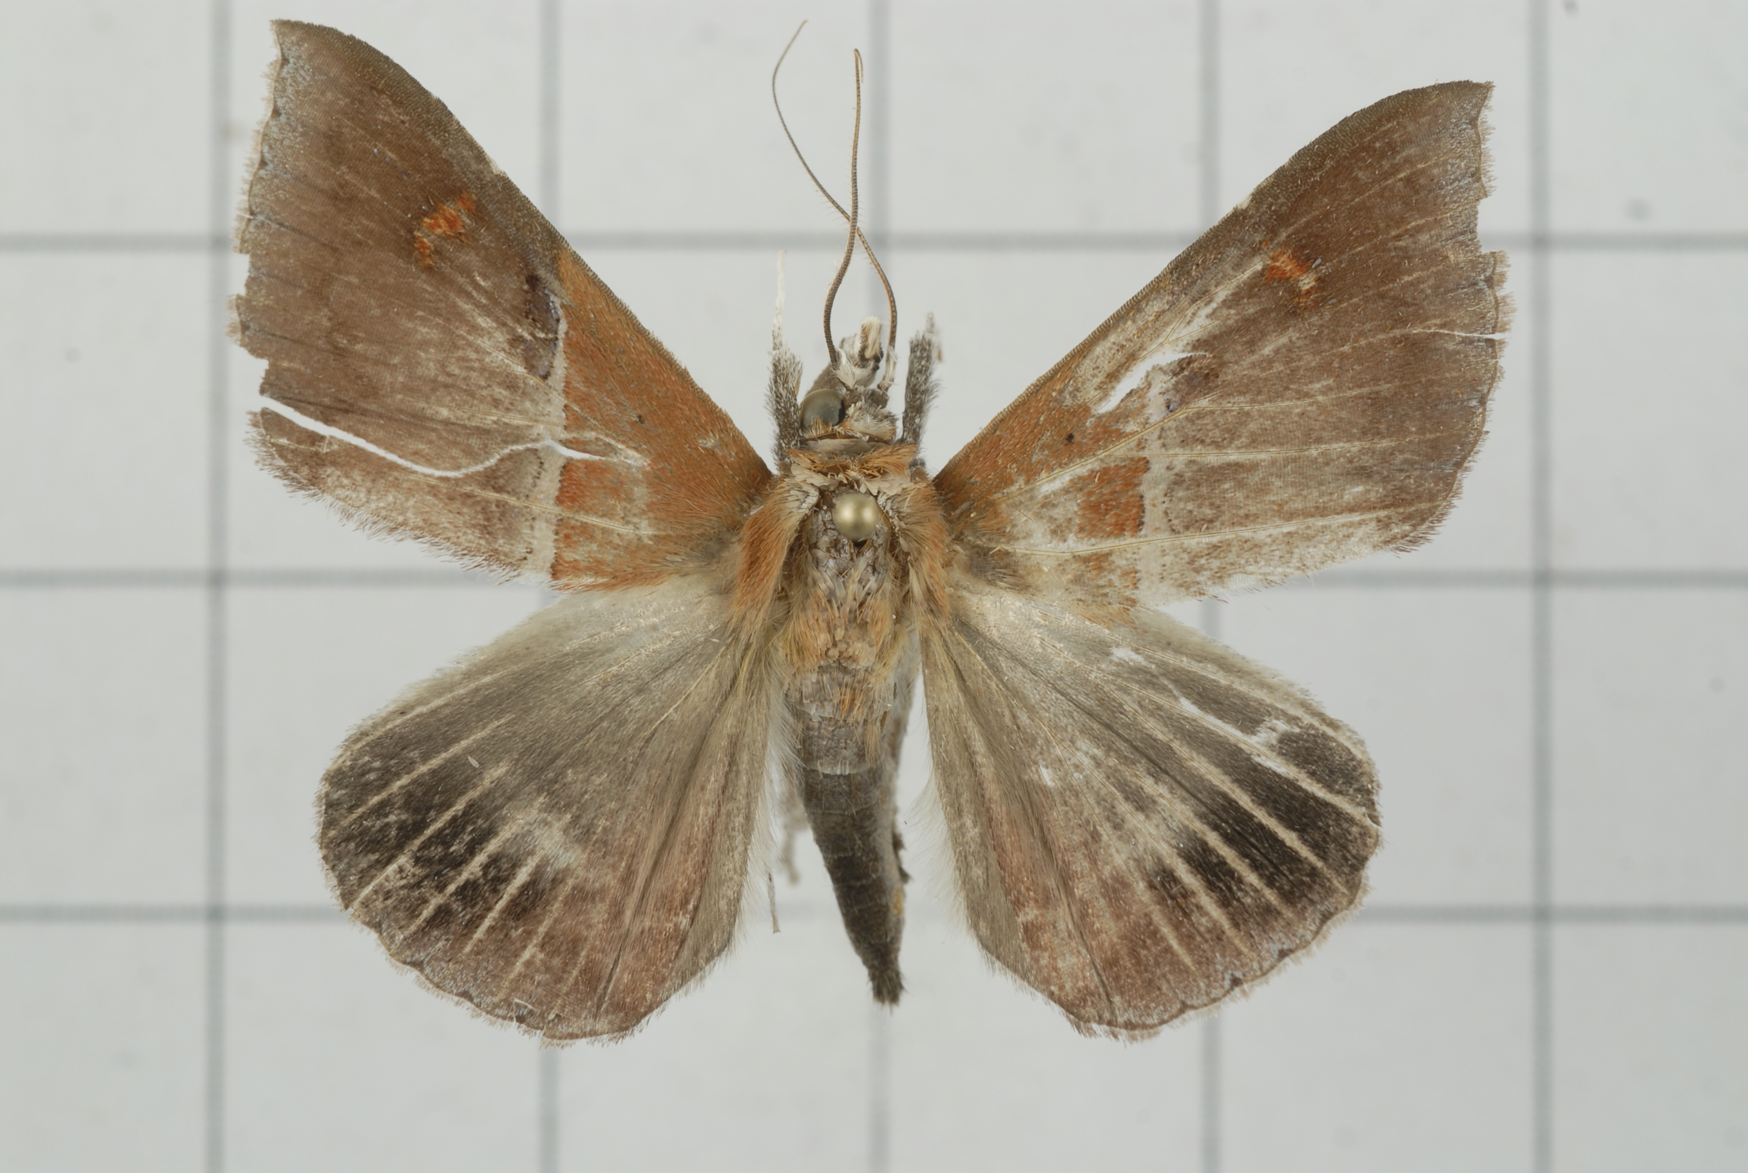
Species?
Sympis rufibasis
